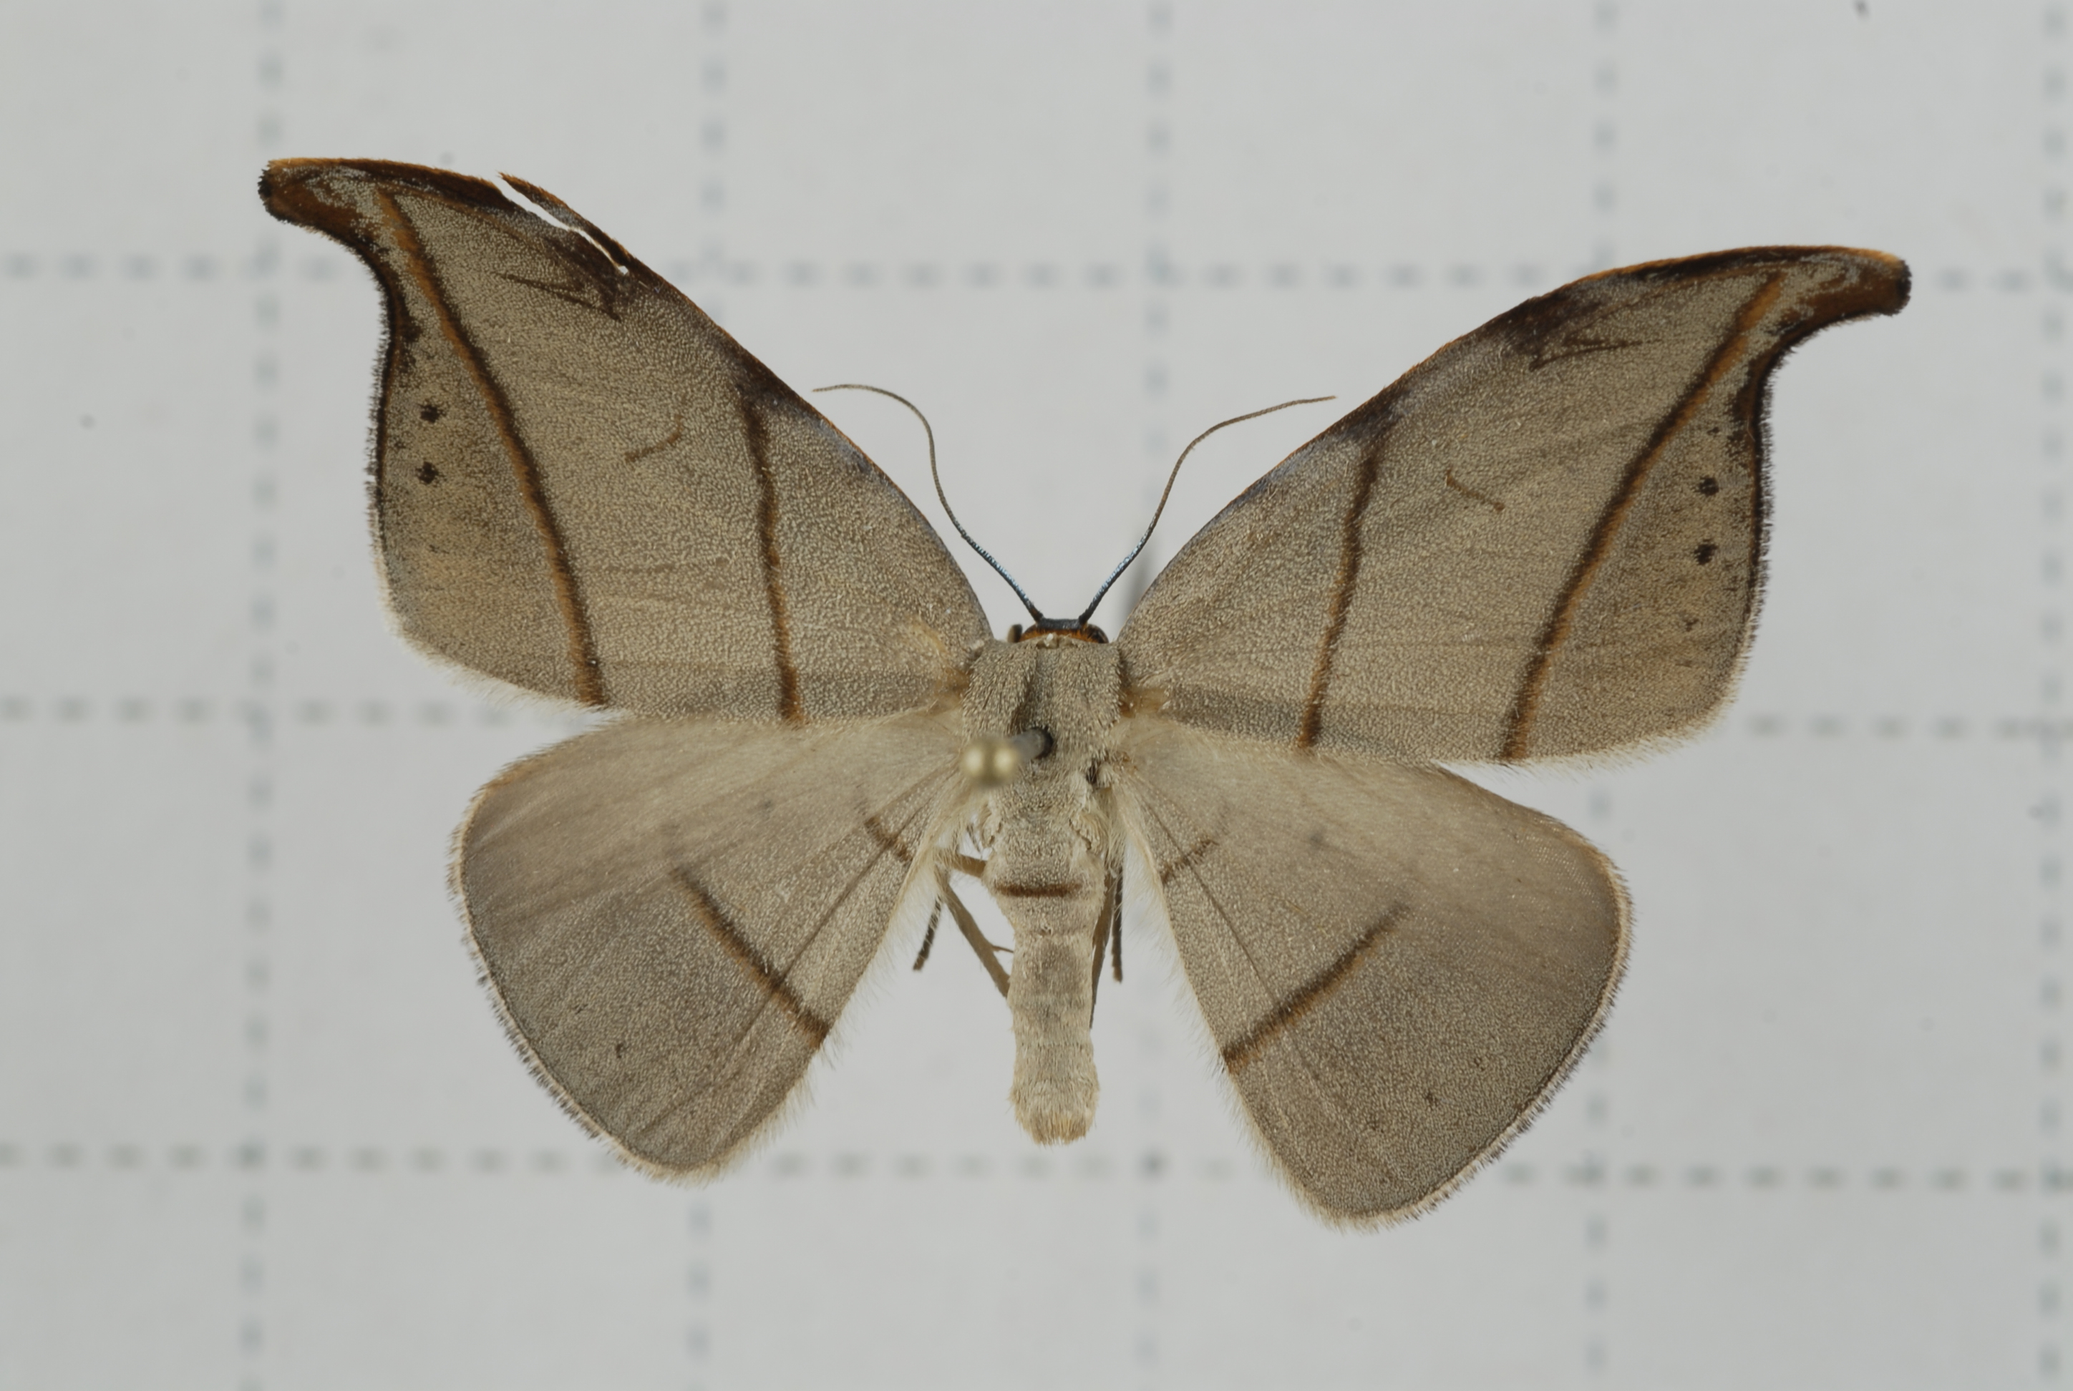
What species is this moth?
Nordstromia semililacina
